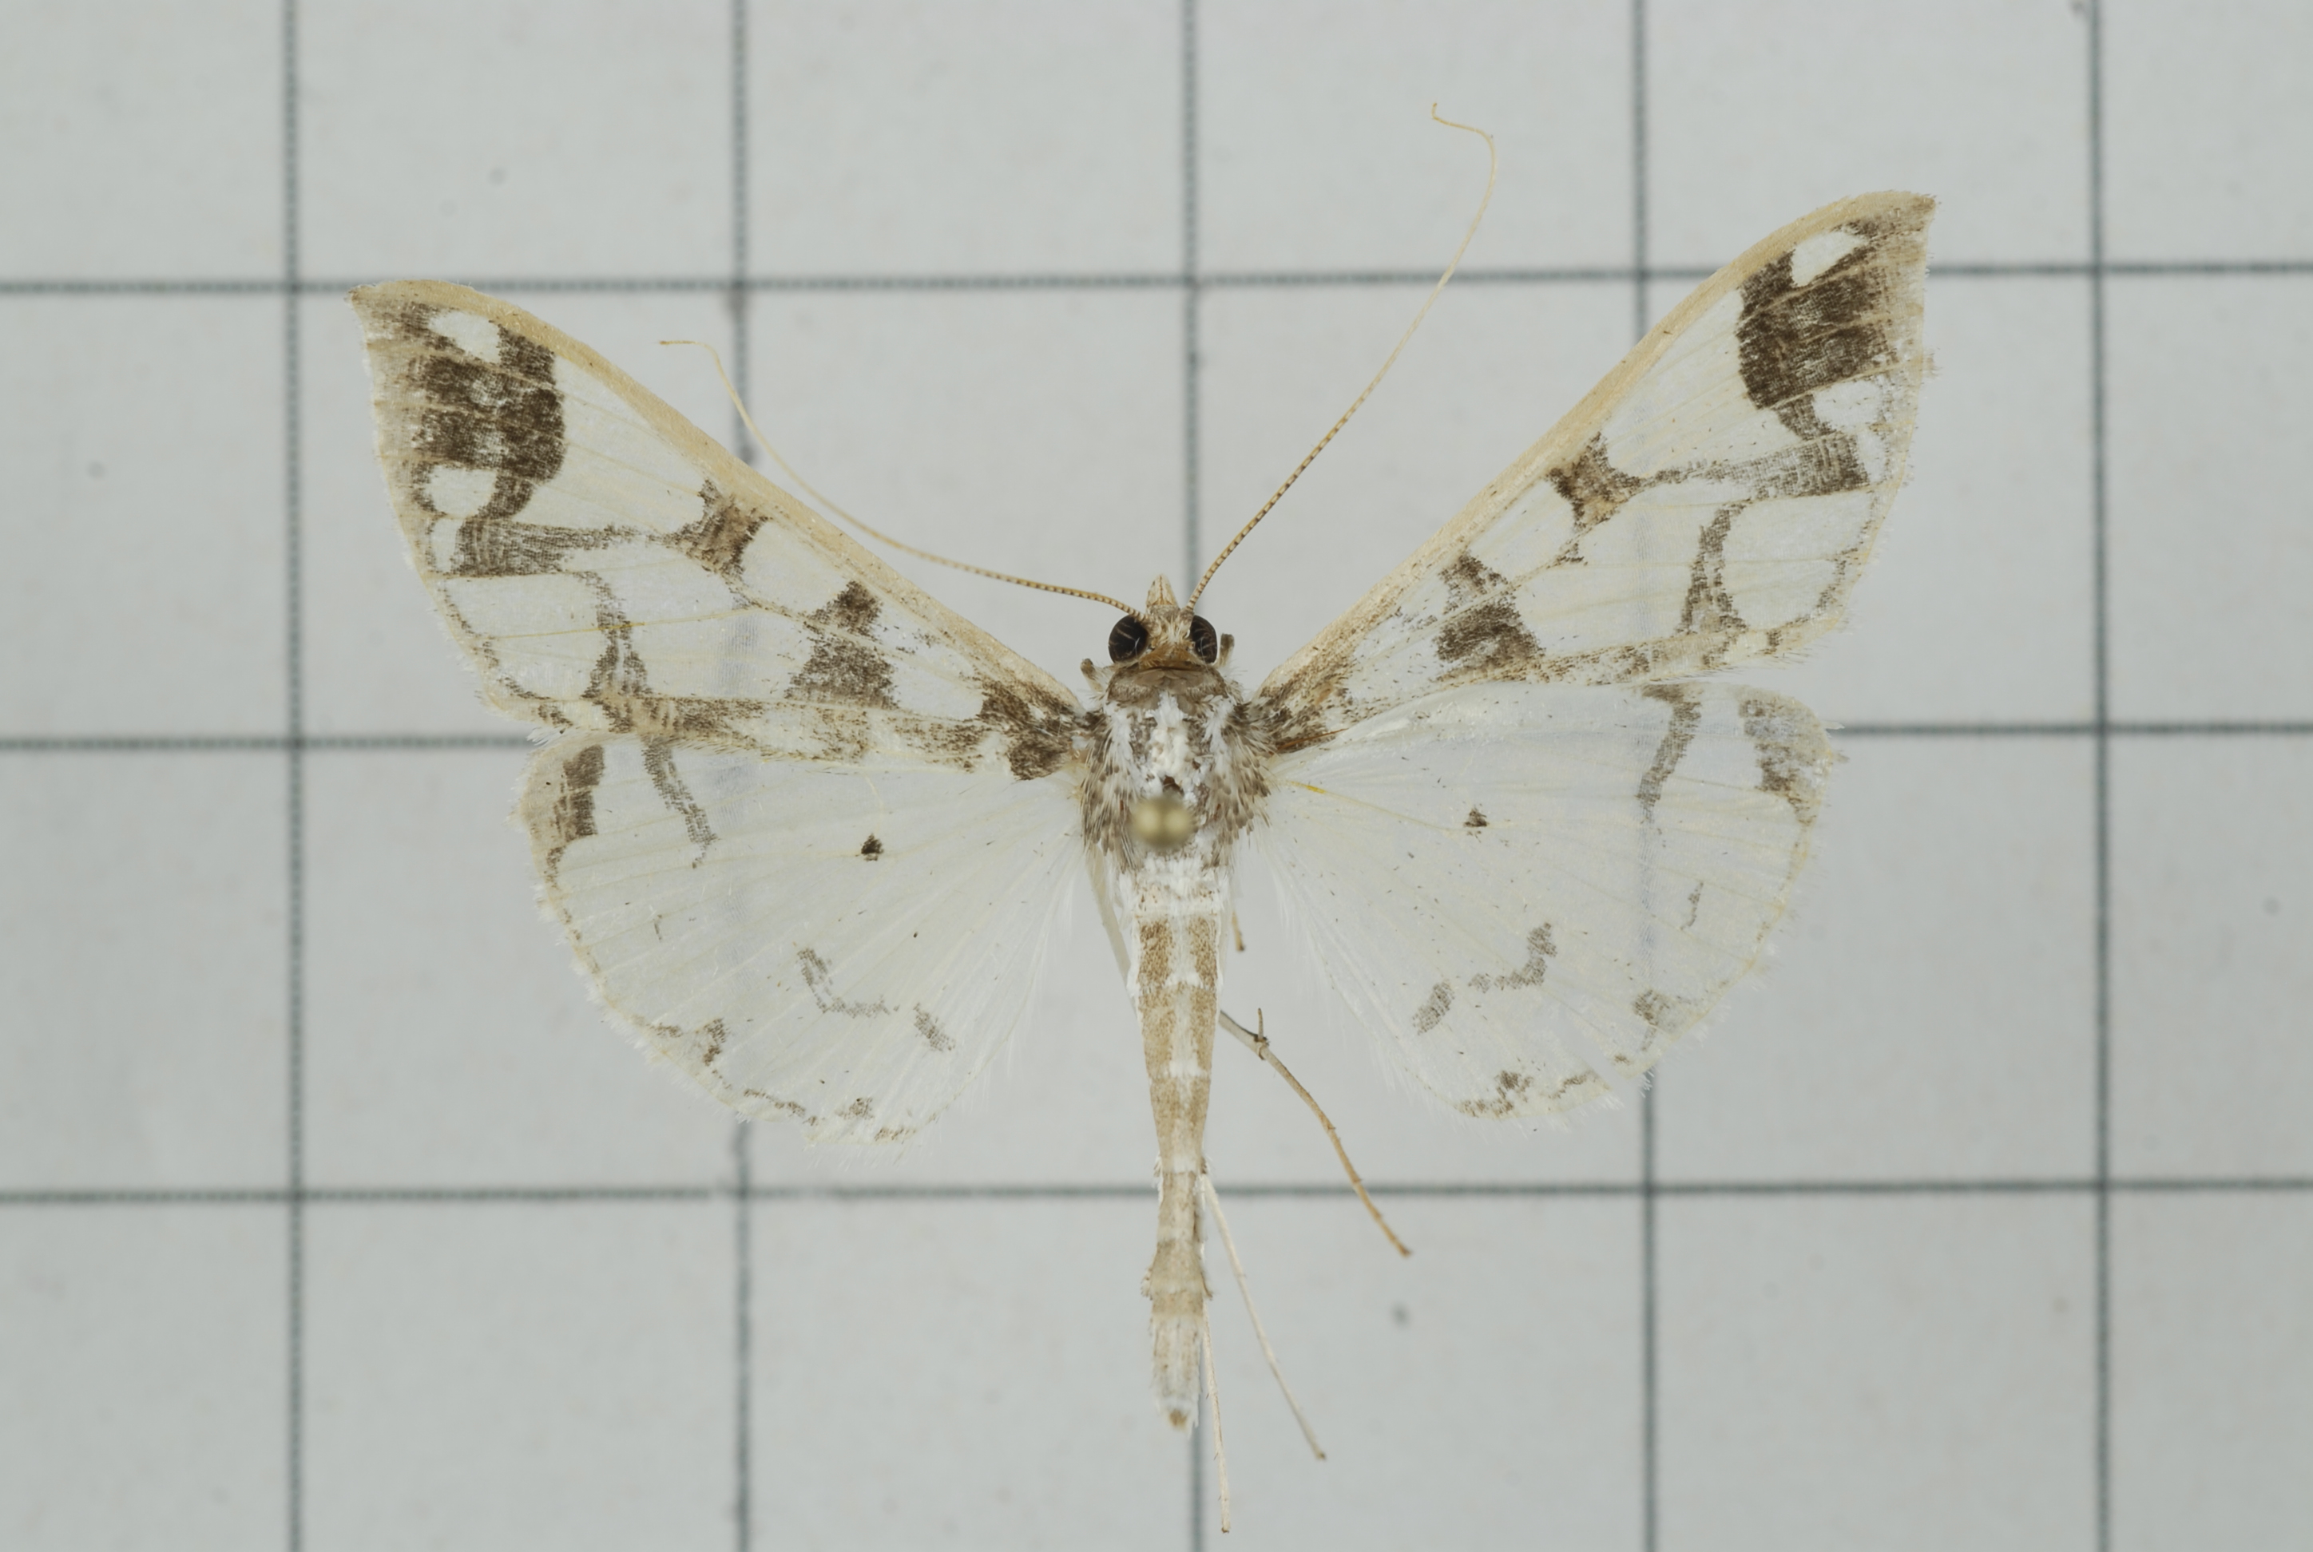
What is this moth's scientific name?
Polythlipta divaricata
